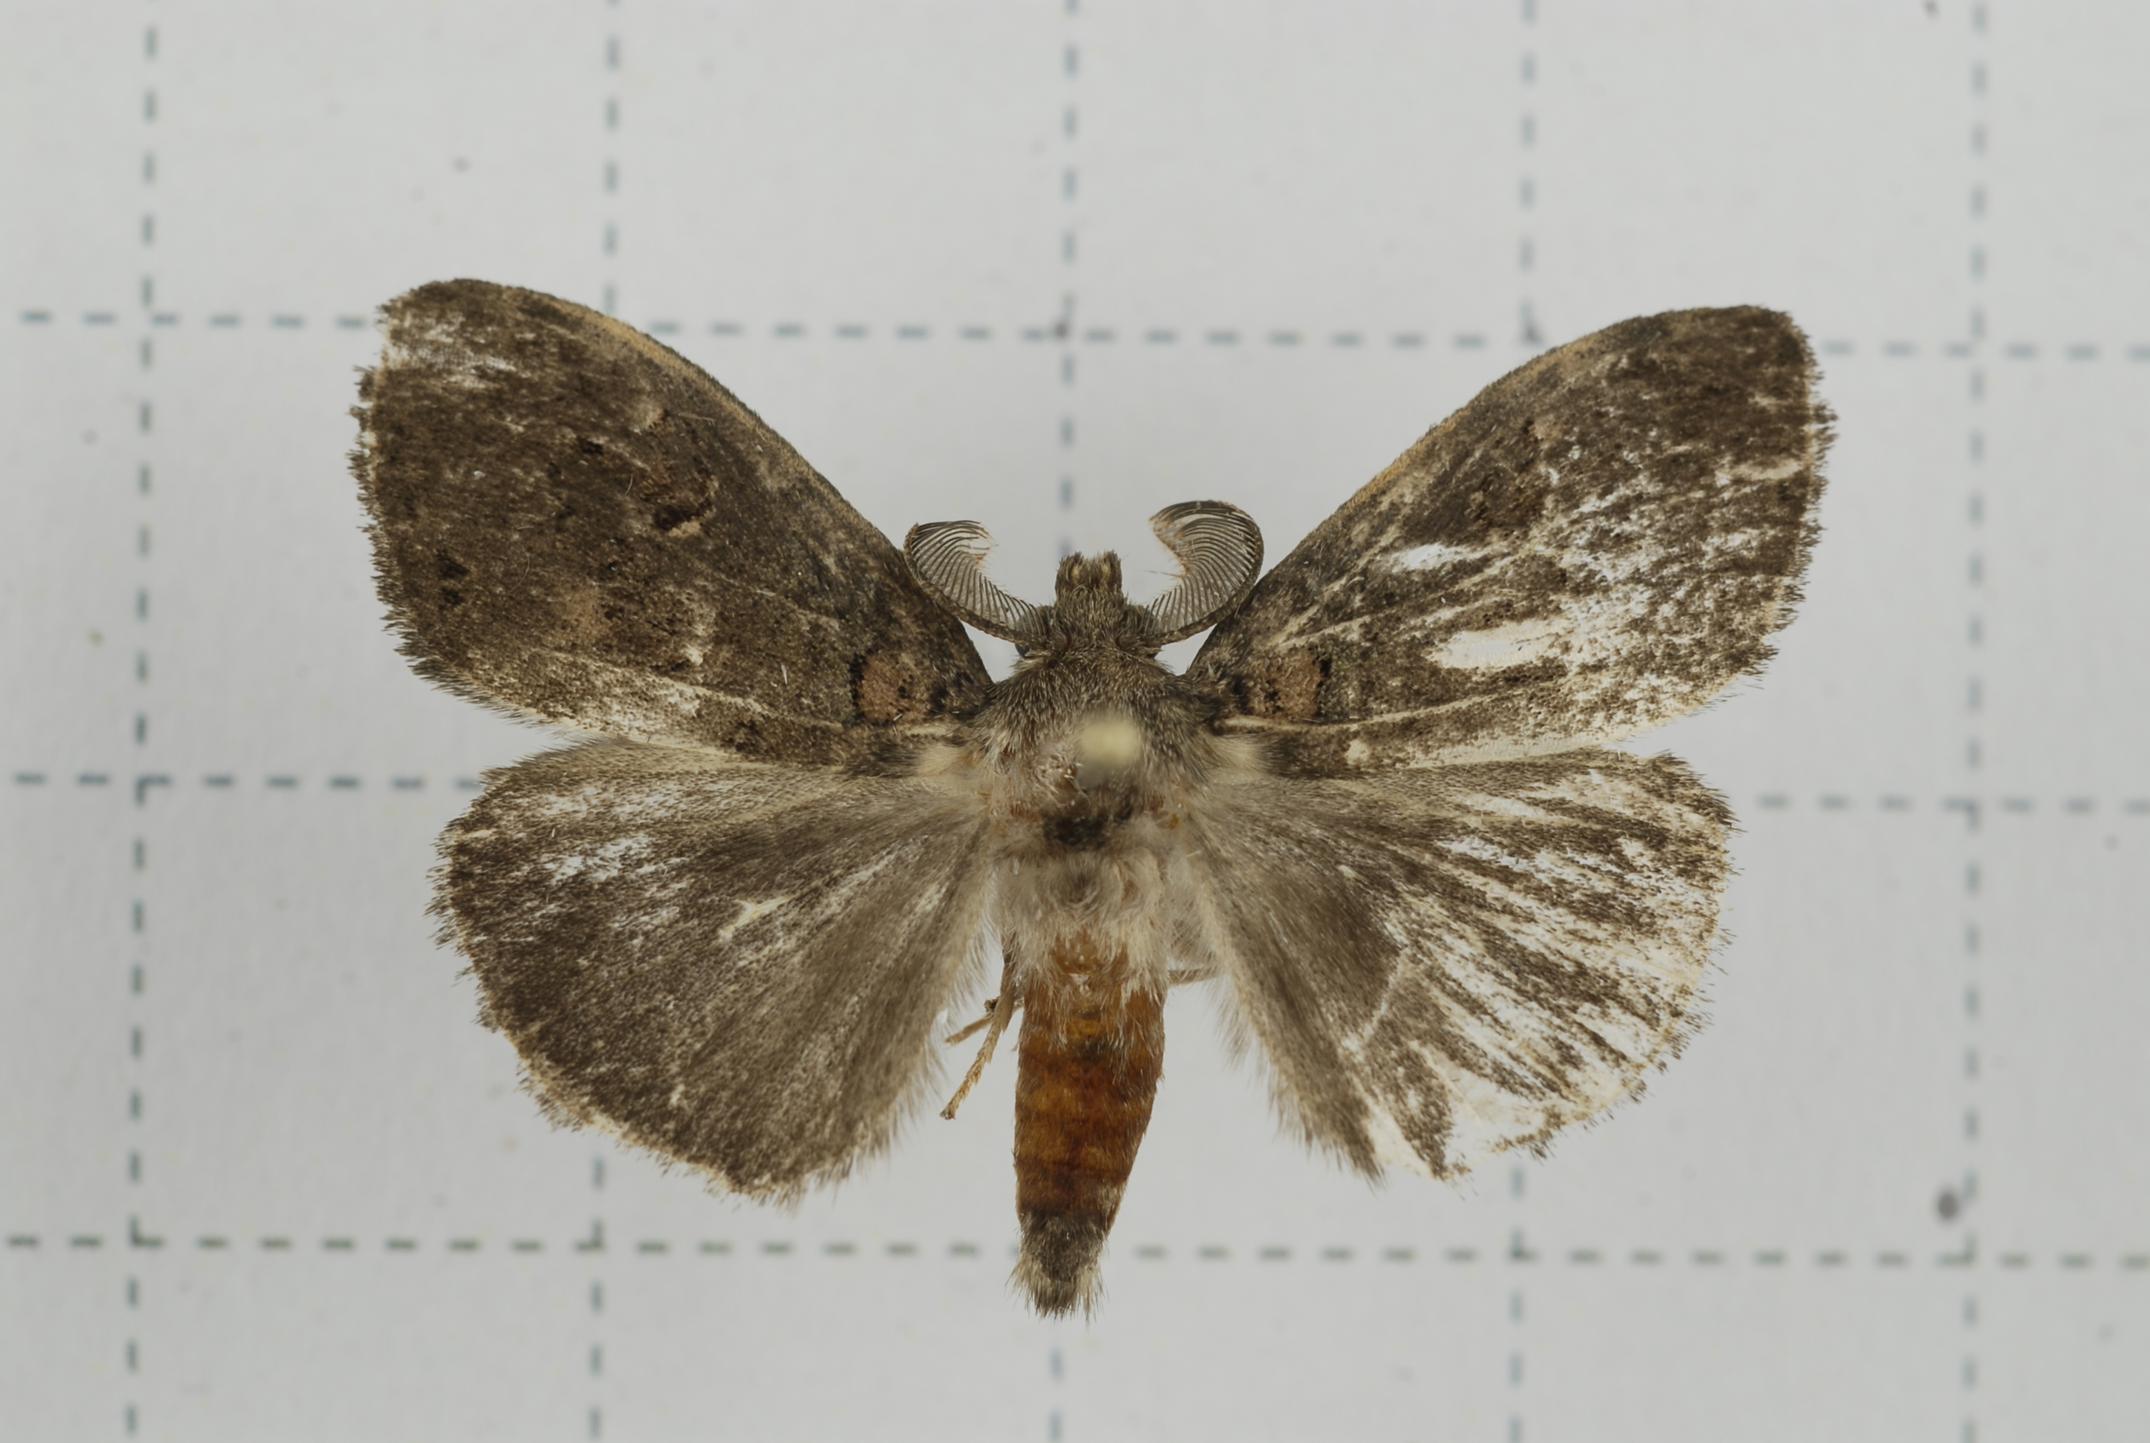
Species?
Olene dudgeoni
